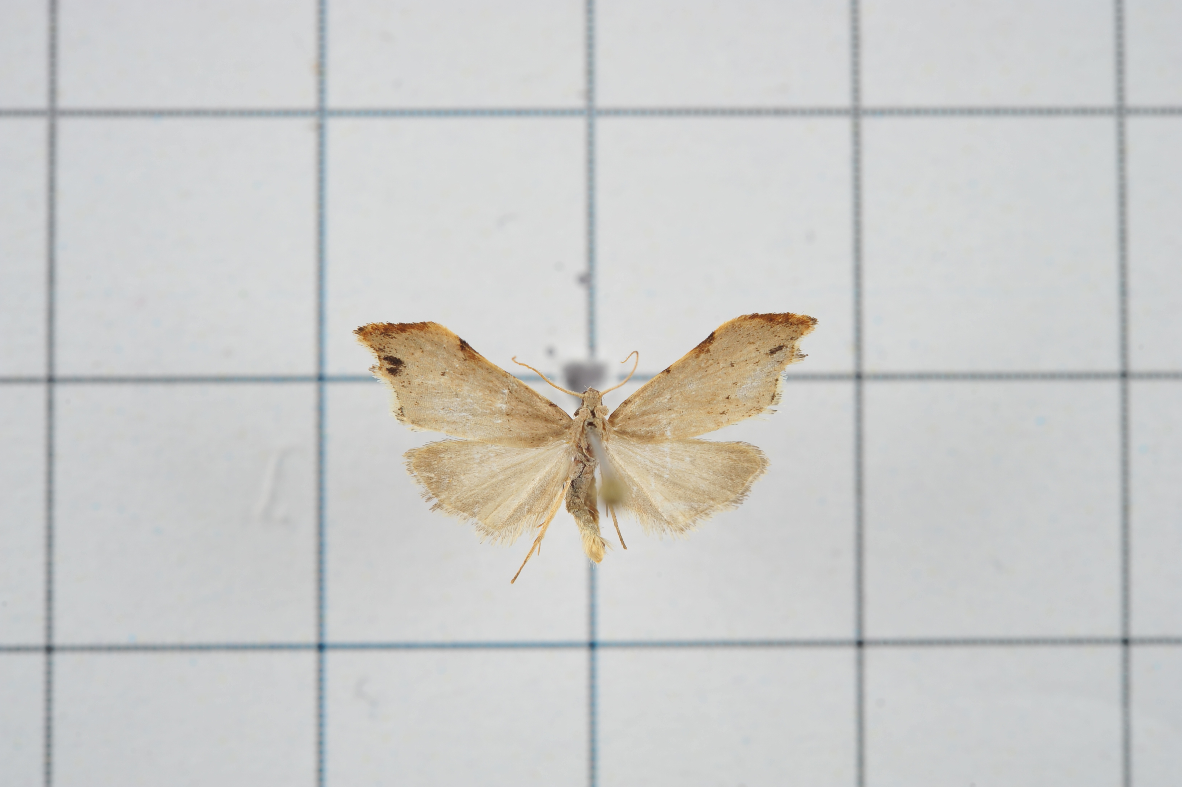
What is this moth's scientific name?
Oxacme cretacea
